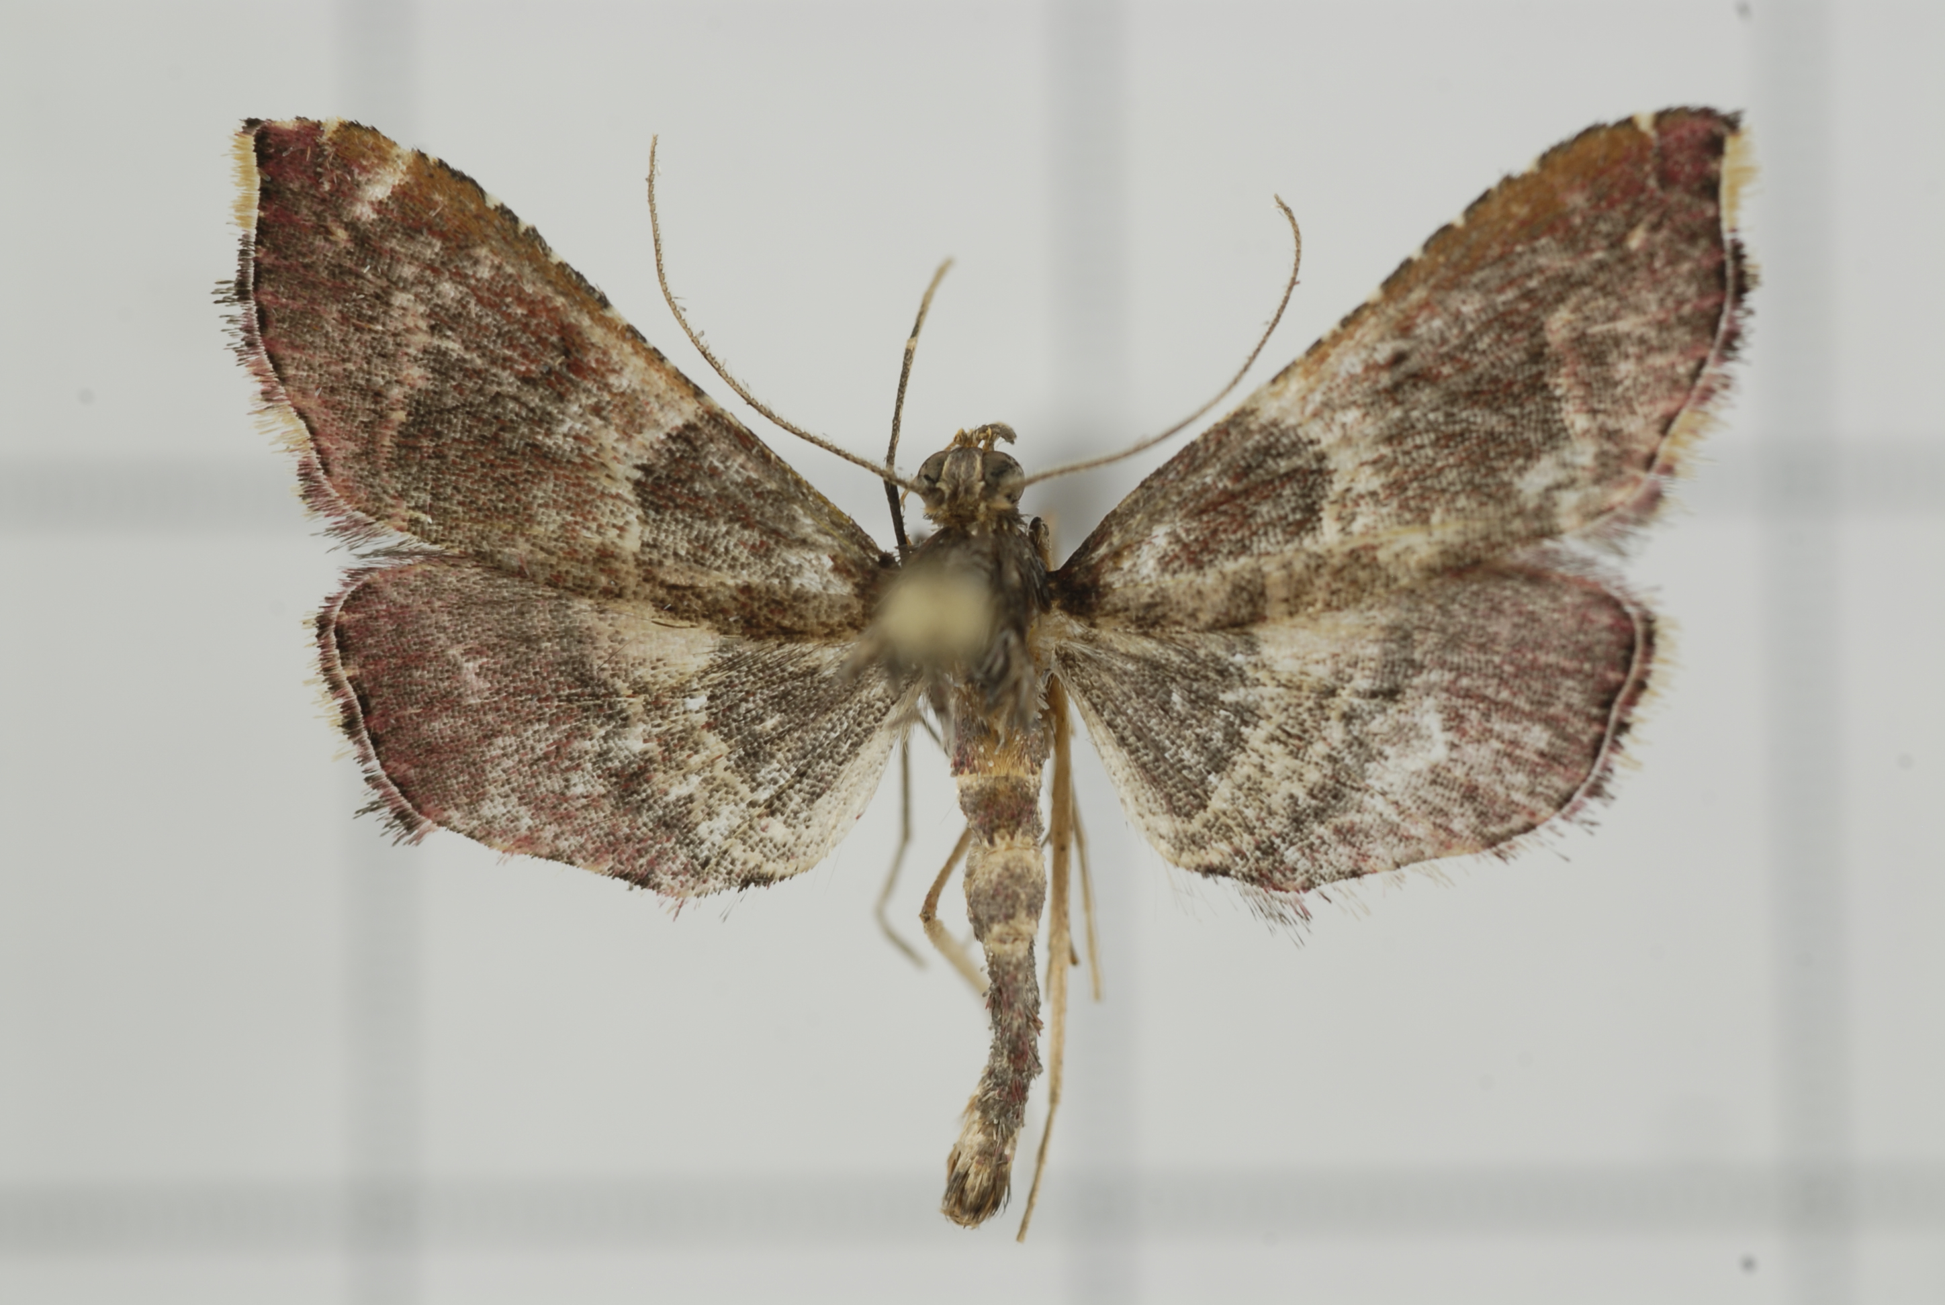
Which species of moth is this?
Endotricha similata
